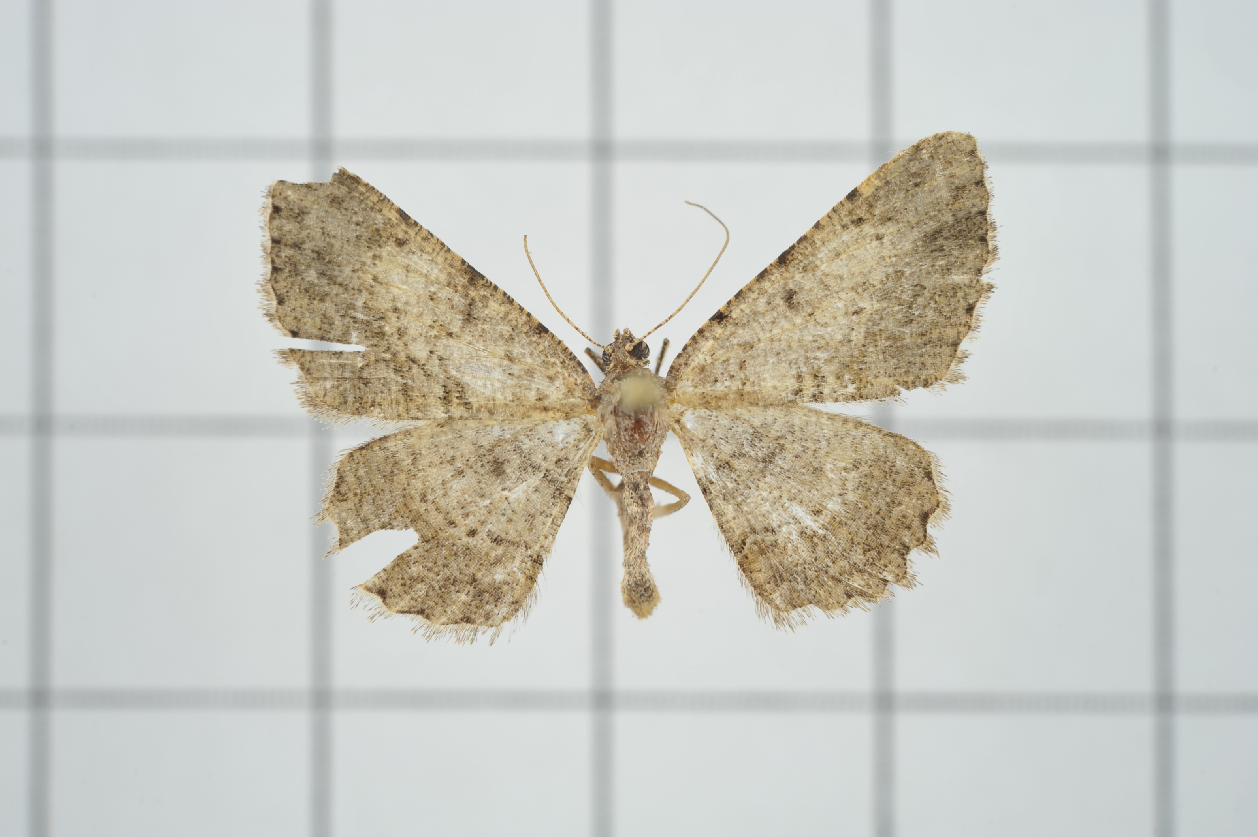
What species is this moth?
Psilalcis breta rantaizana
